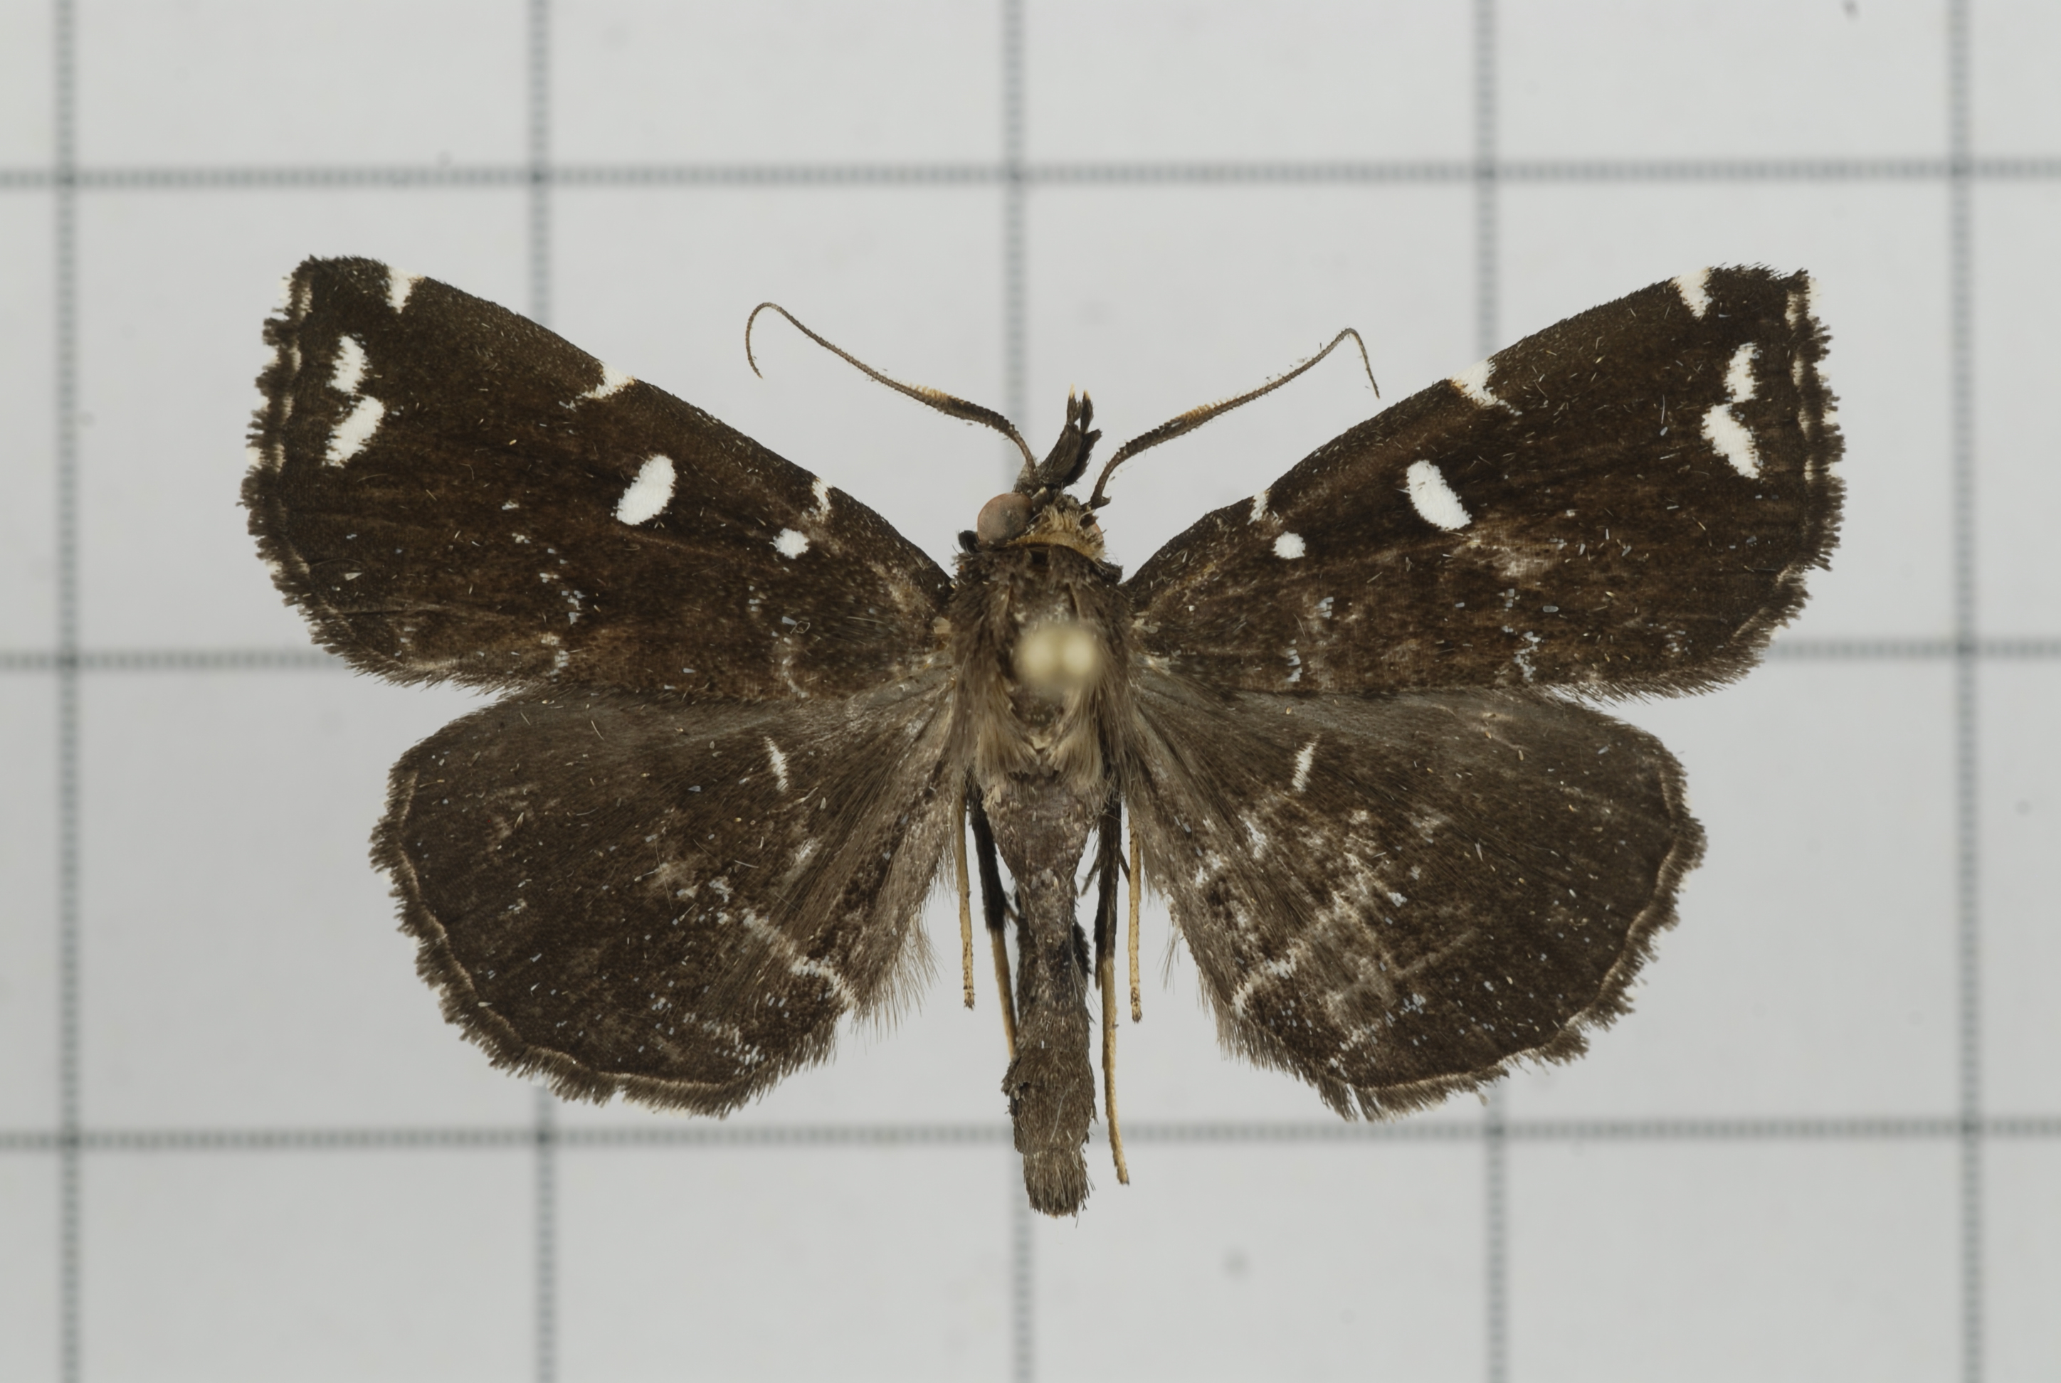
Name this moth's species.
Adrapsa simplex
